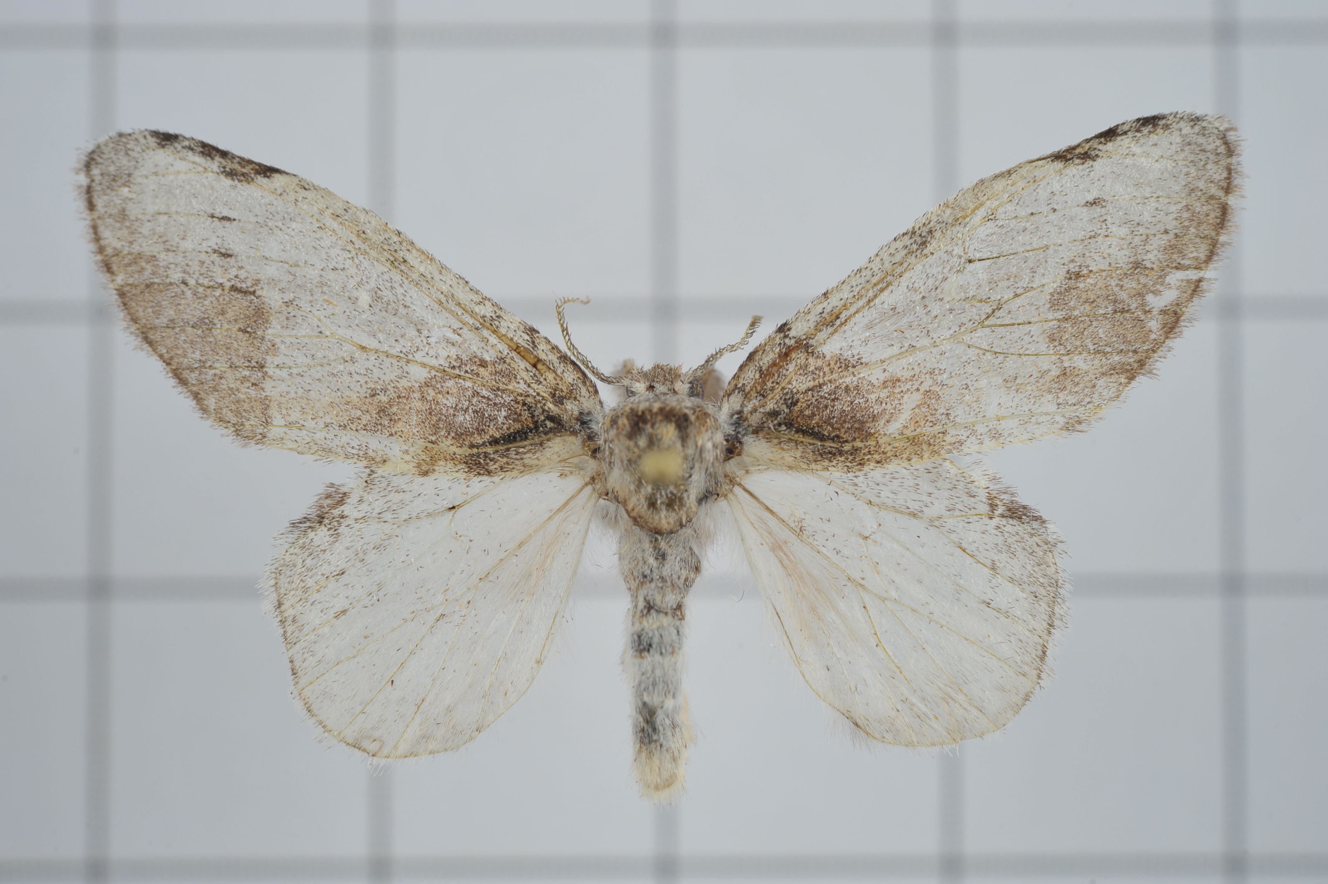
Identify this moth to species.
Liparopsis postalbida
